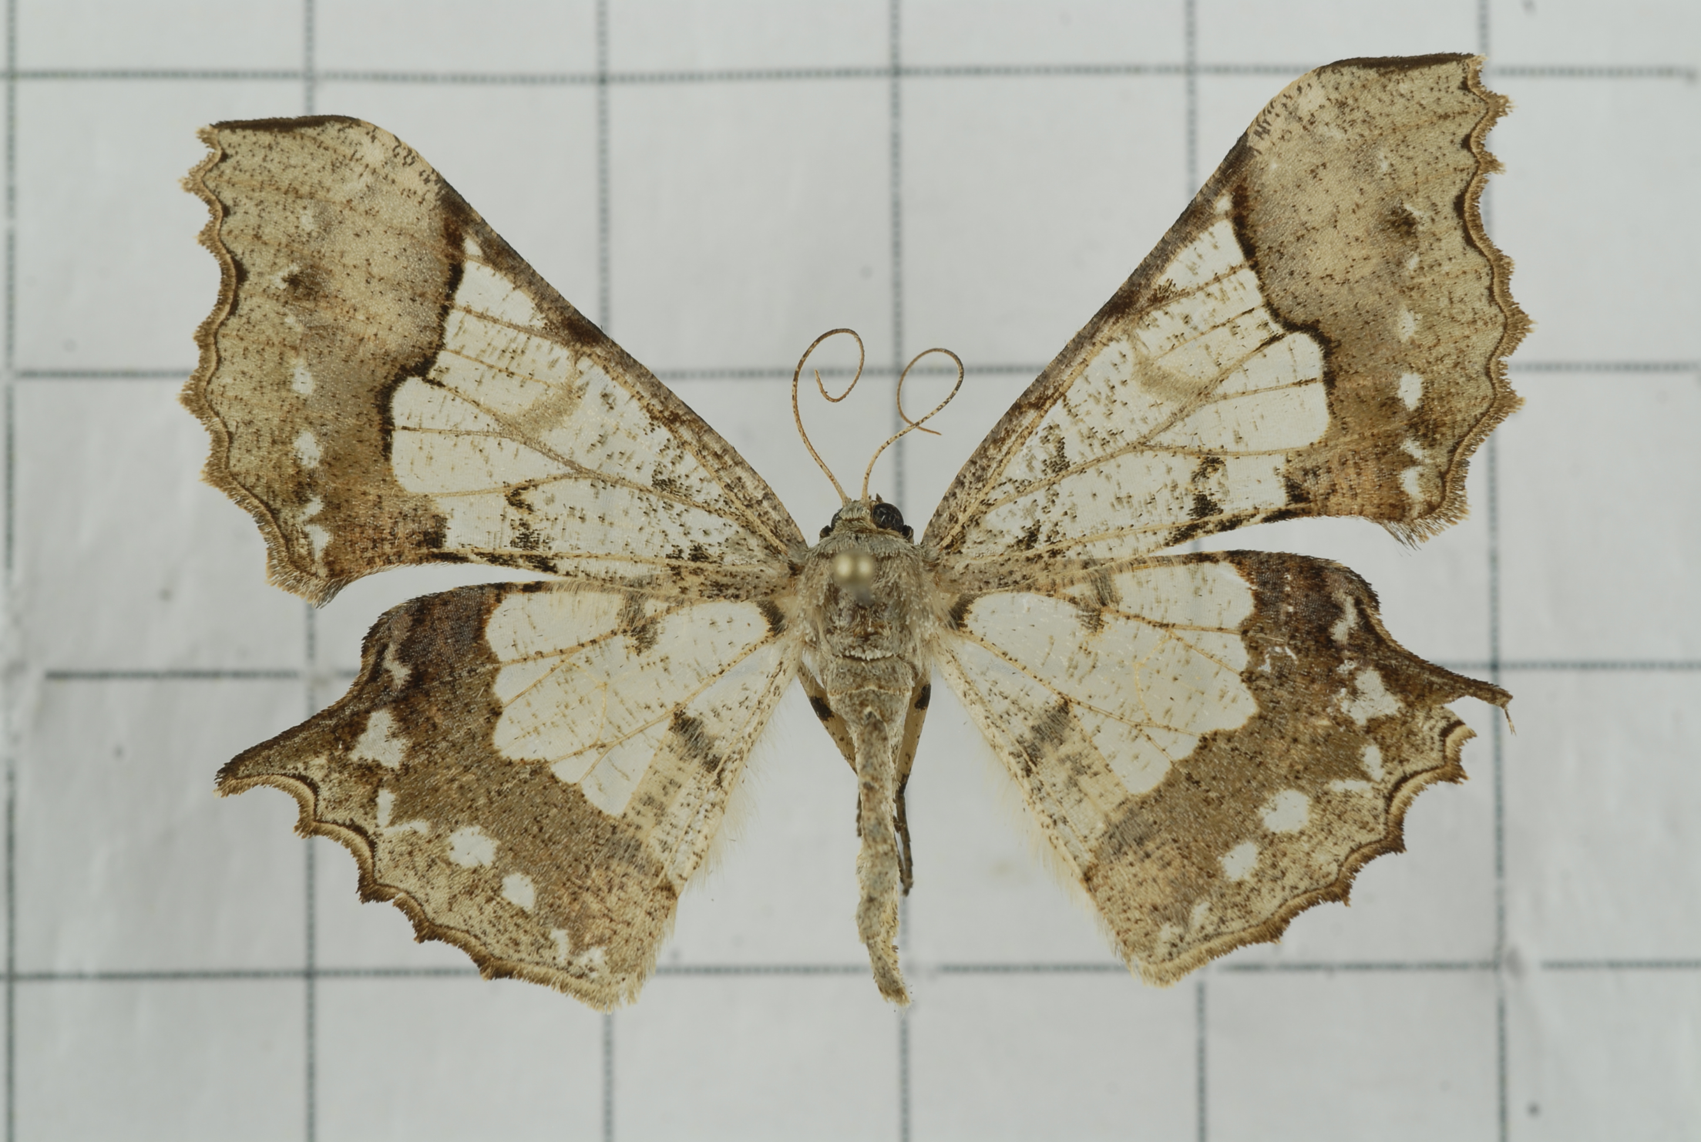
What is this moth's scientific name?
Krananda semihyalina
